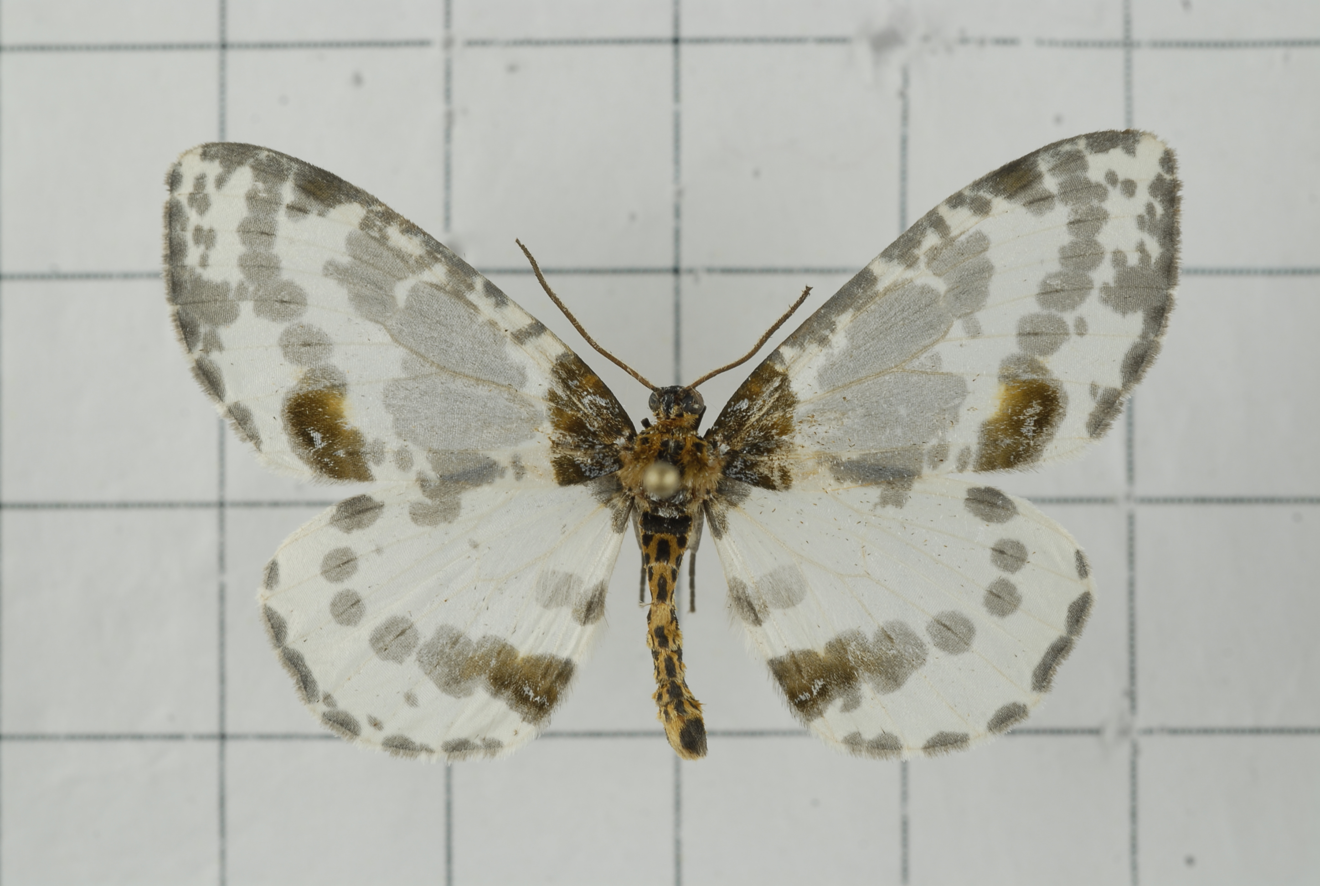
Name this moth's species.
Abraxas cupreilluminata
